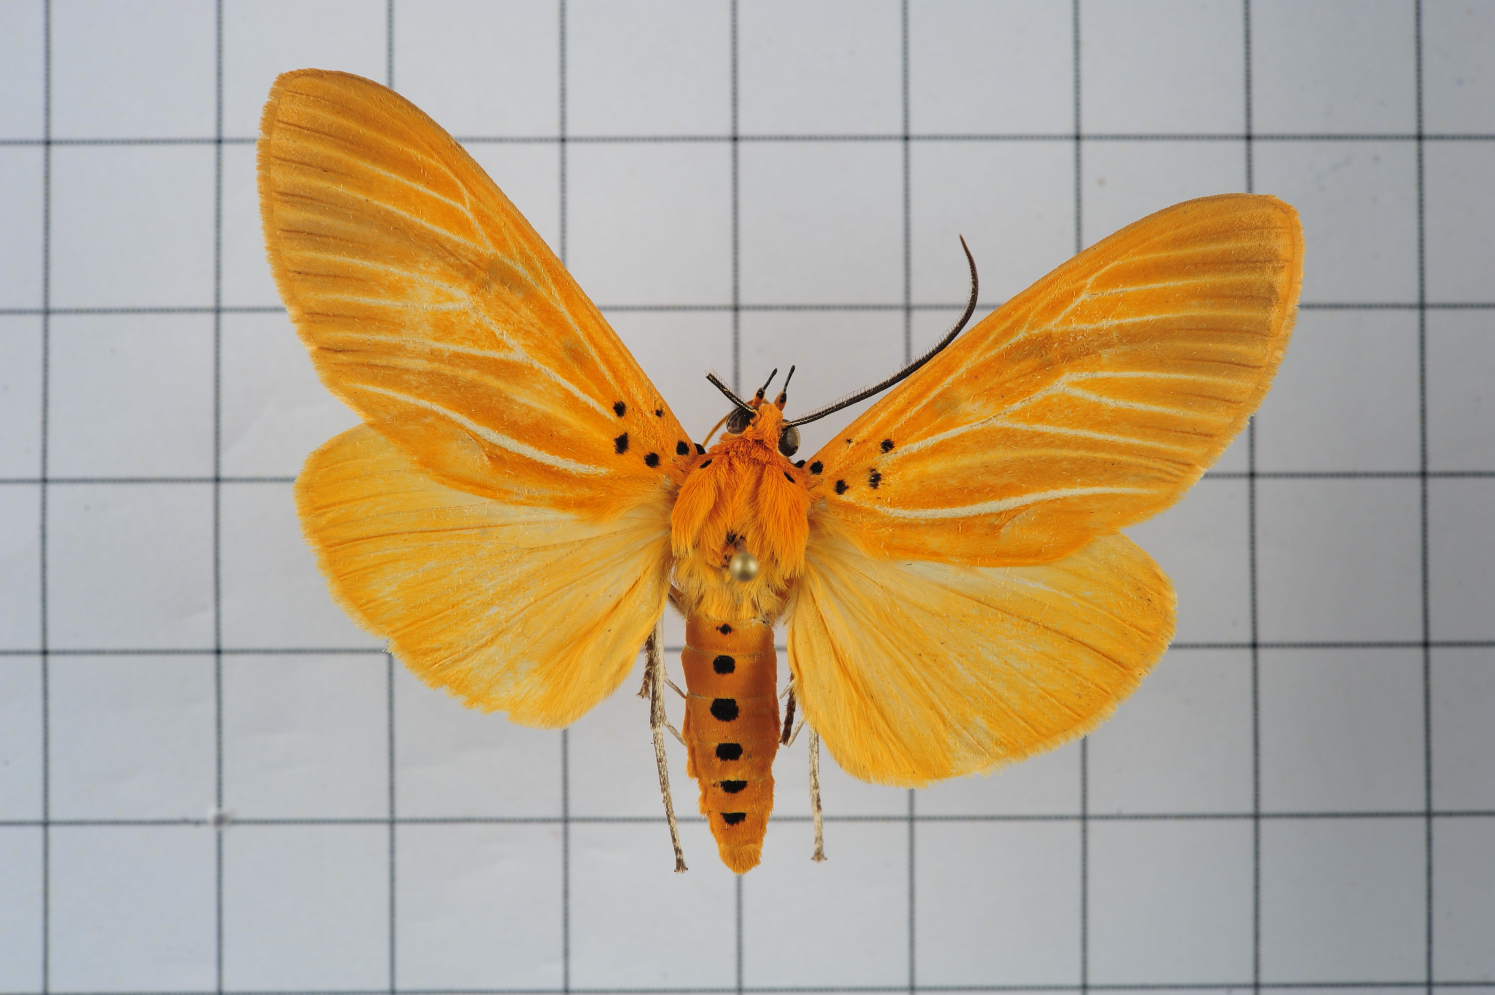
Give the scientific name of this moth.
Asota egens confinis
